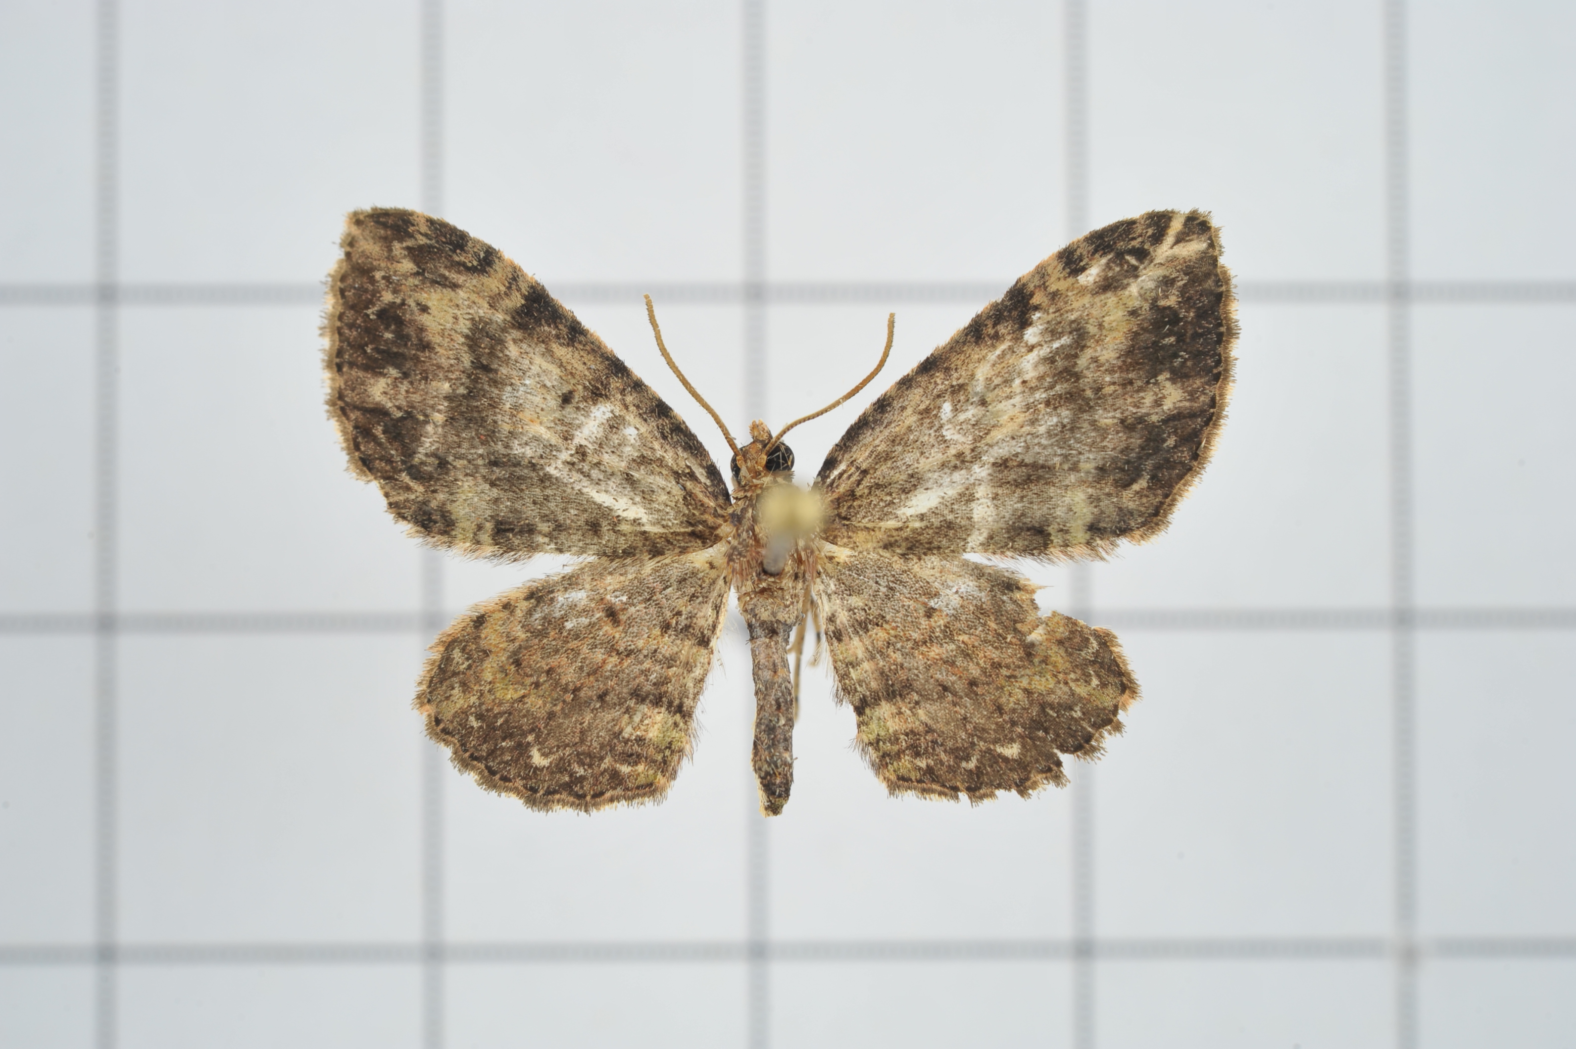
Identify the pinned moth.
Pseudocollix hyperythra catalalia
